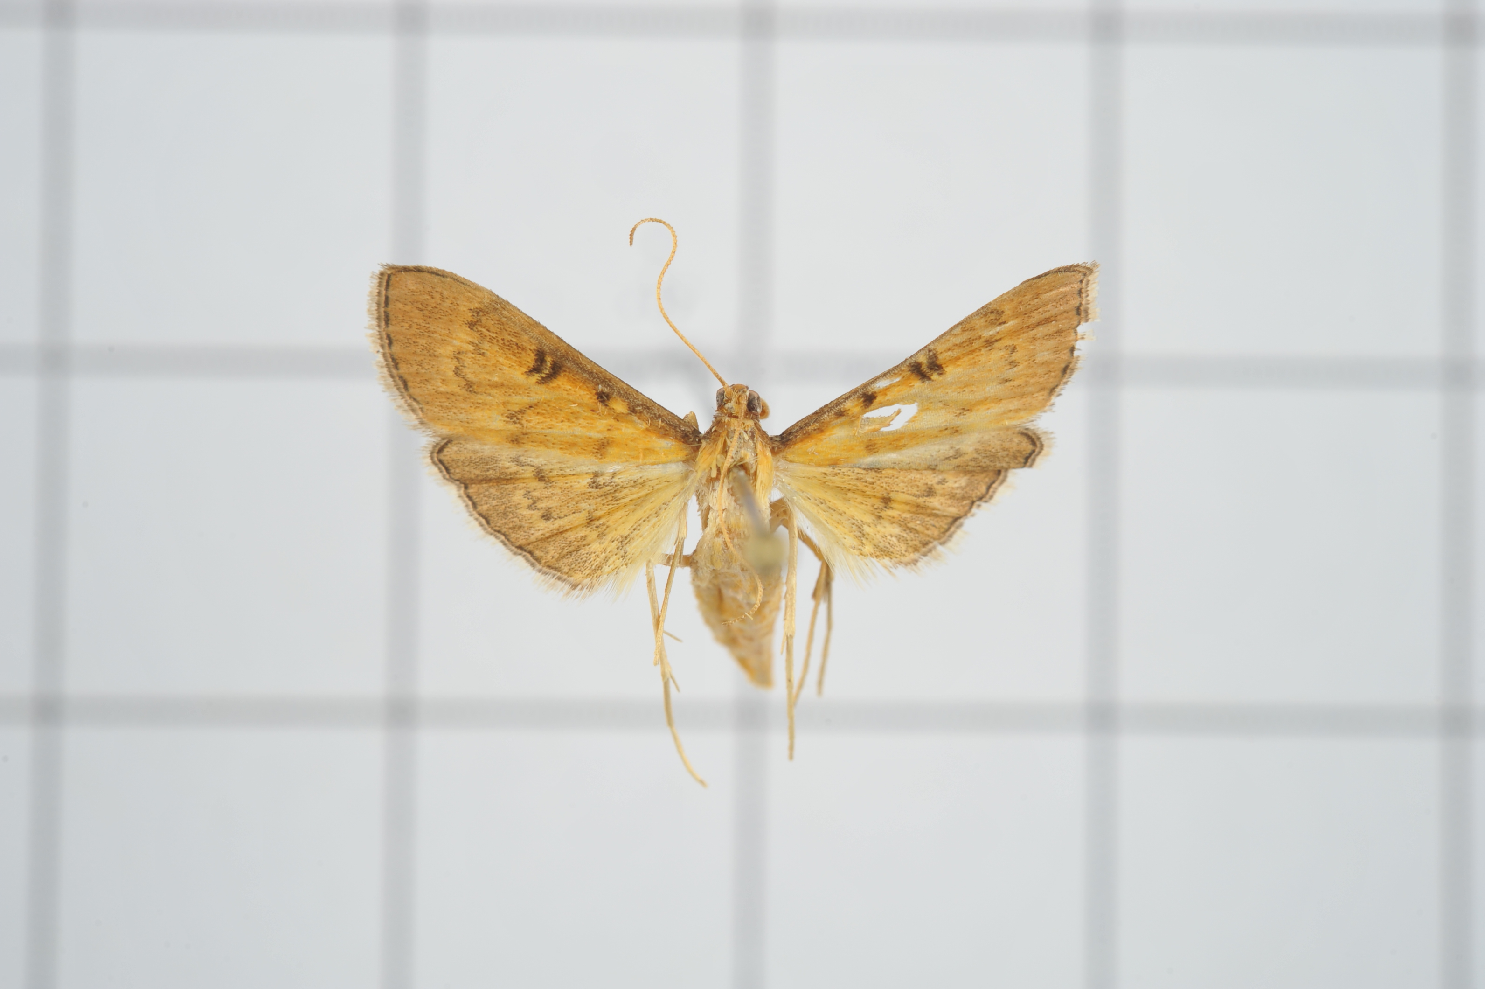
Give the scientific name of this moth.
Tatobotys janapalis
